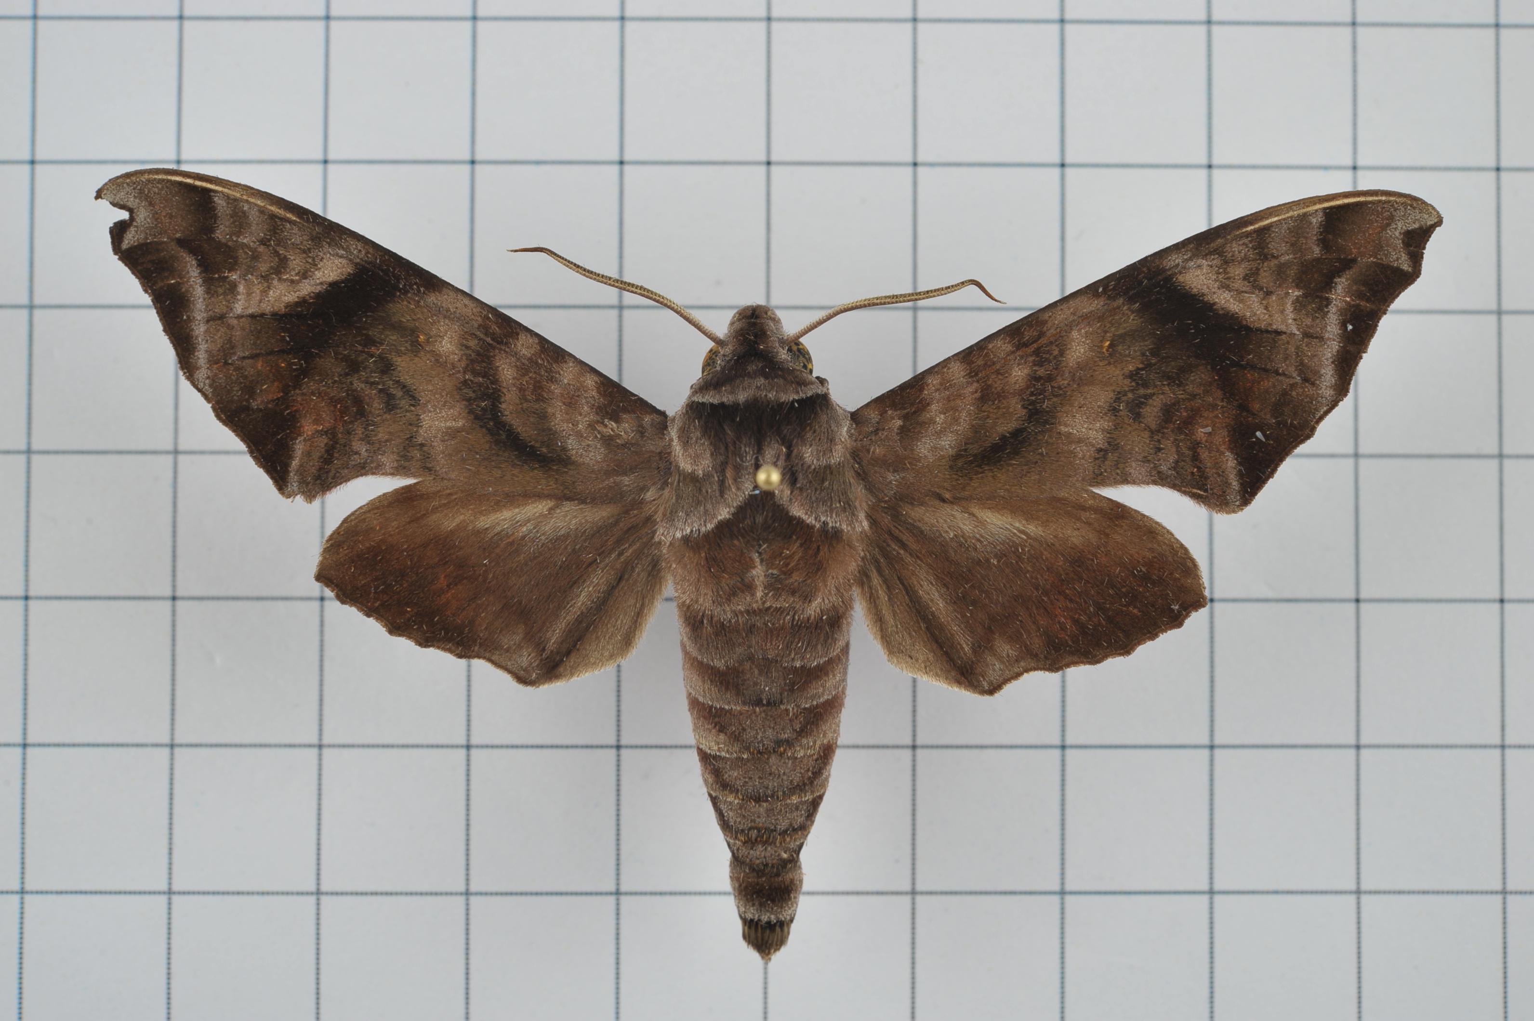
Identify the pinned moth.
Acosmeryx castanea
